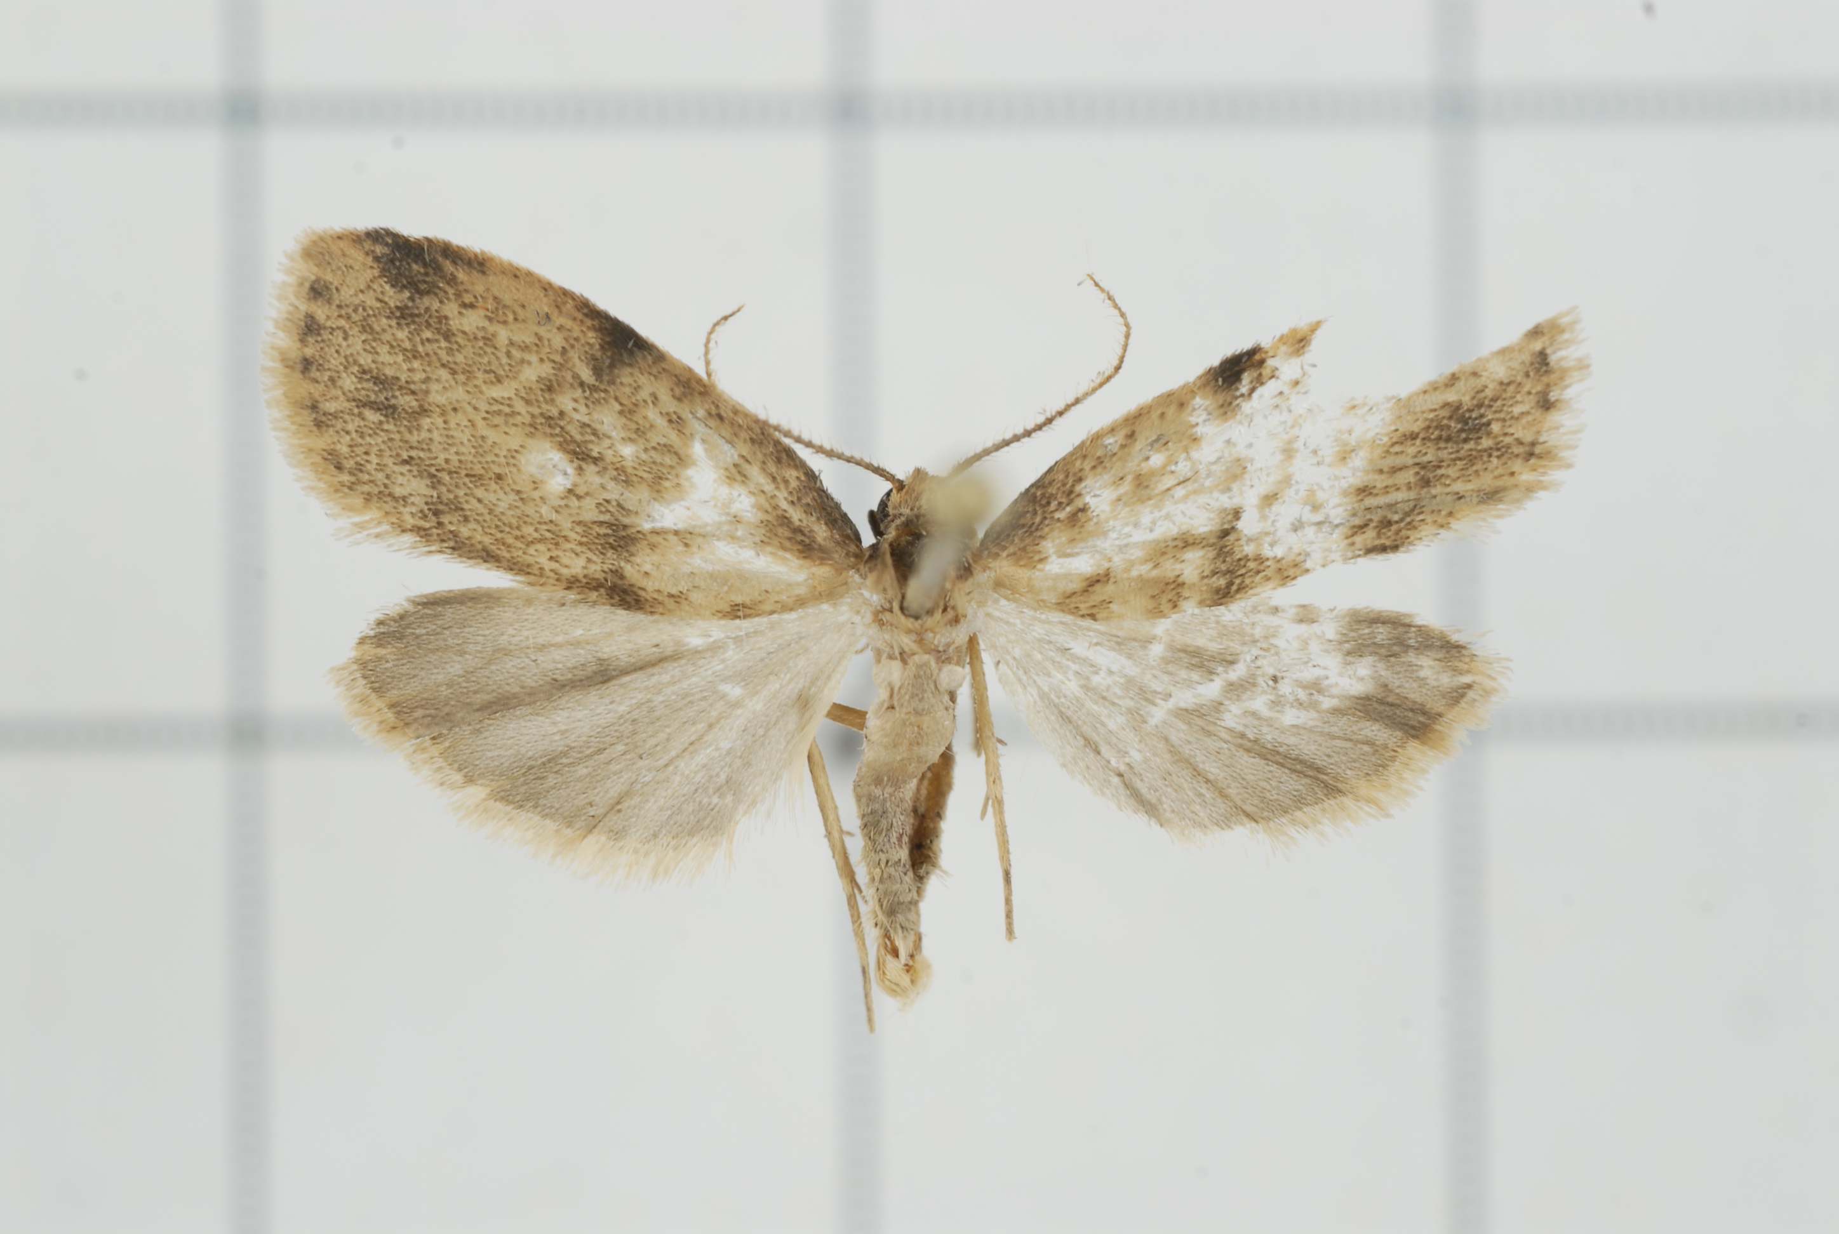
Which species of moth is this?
Mithuna wilemani
